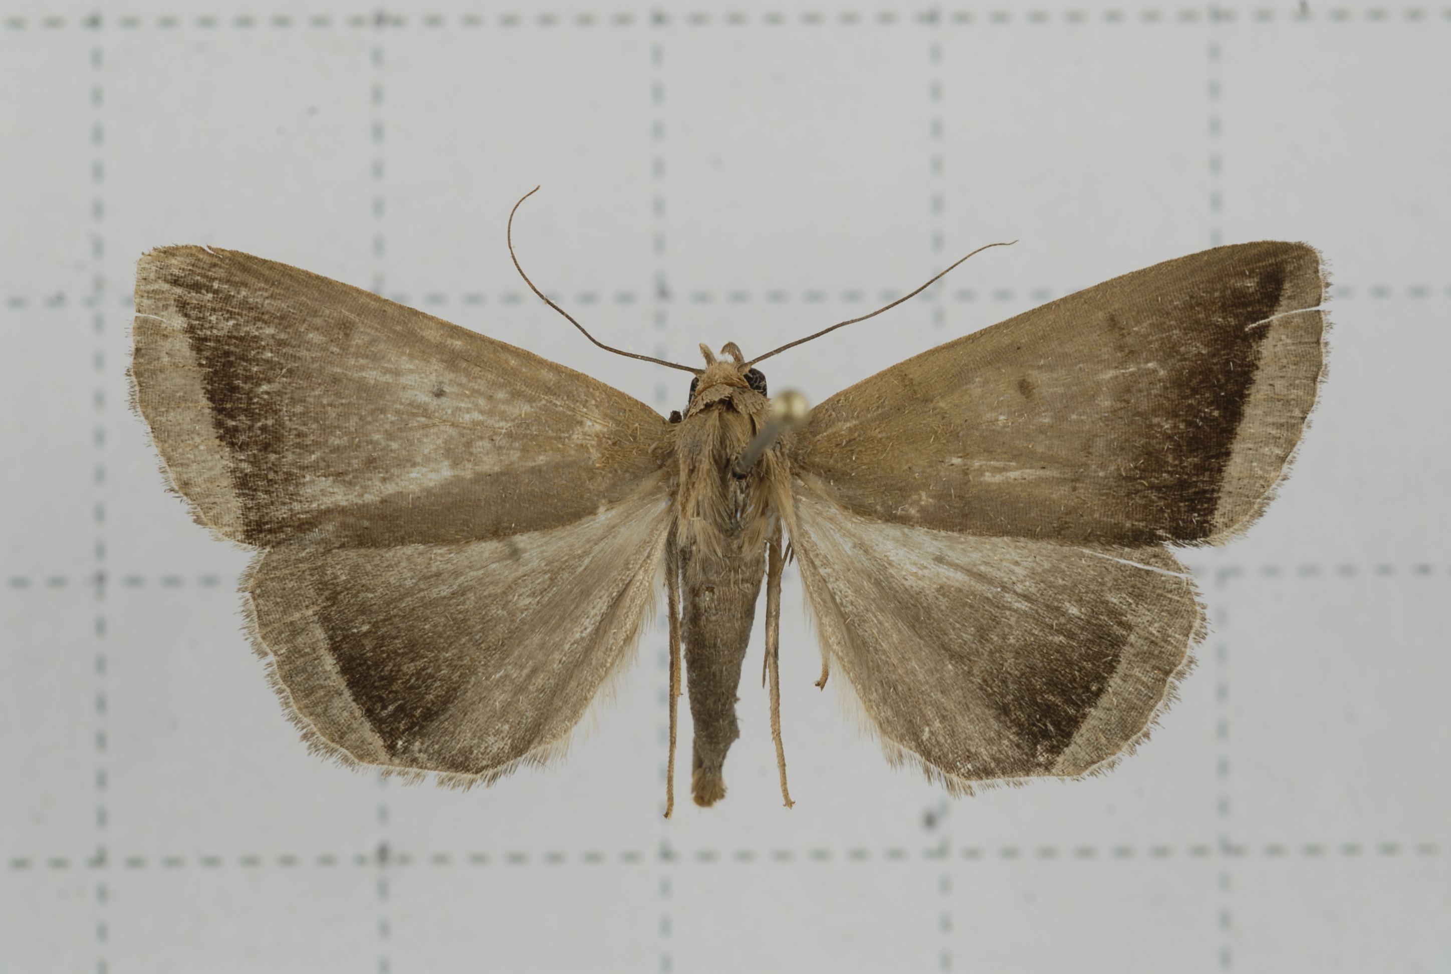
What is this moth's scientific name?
Simplicia bimarginata
